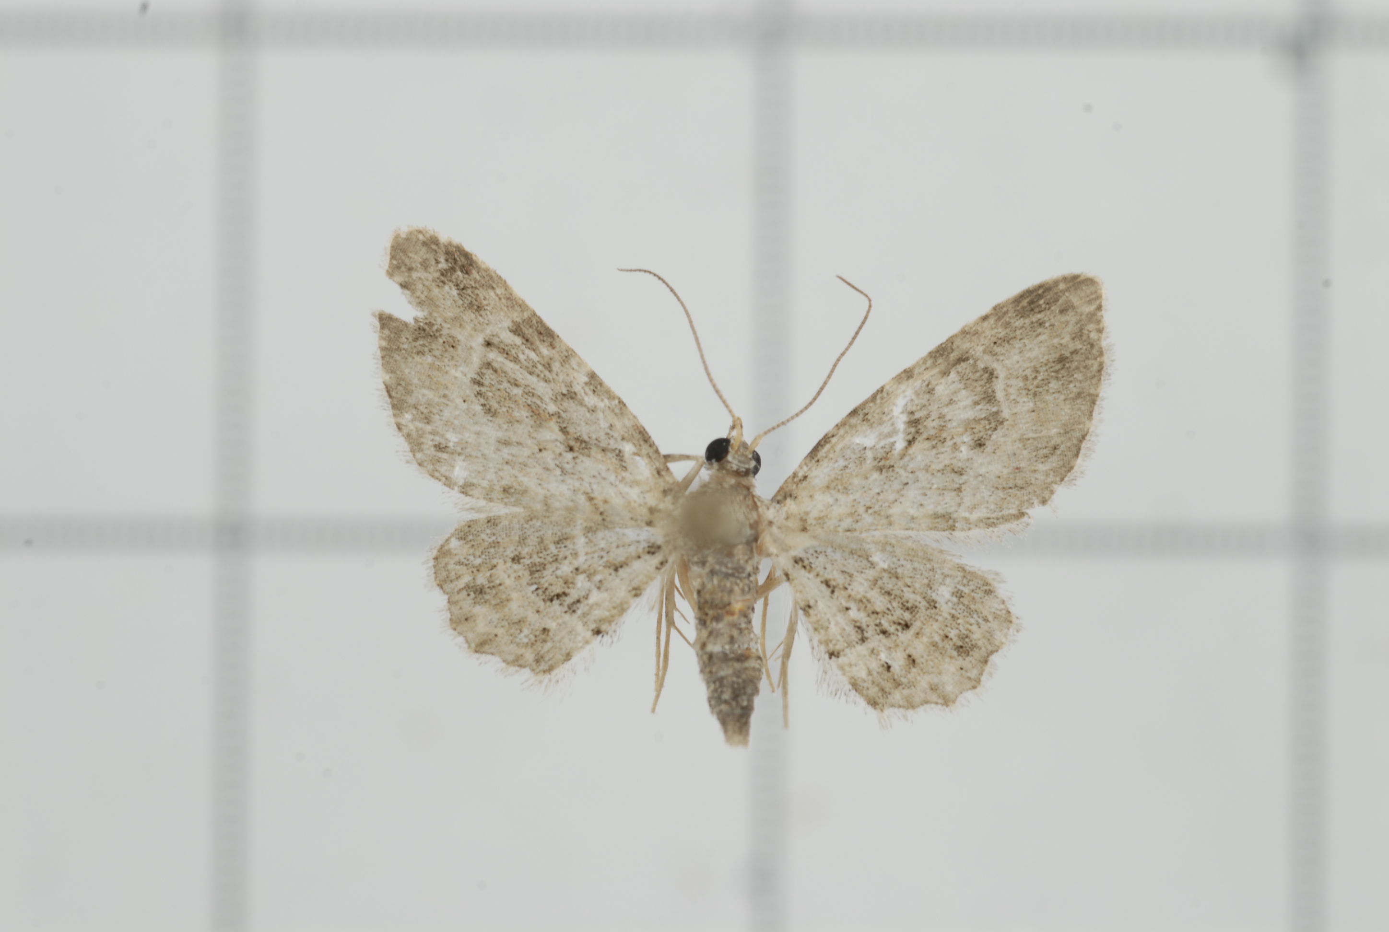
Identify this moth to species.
Calluga costalis
